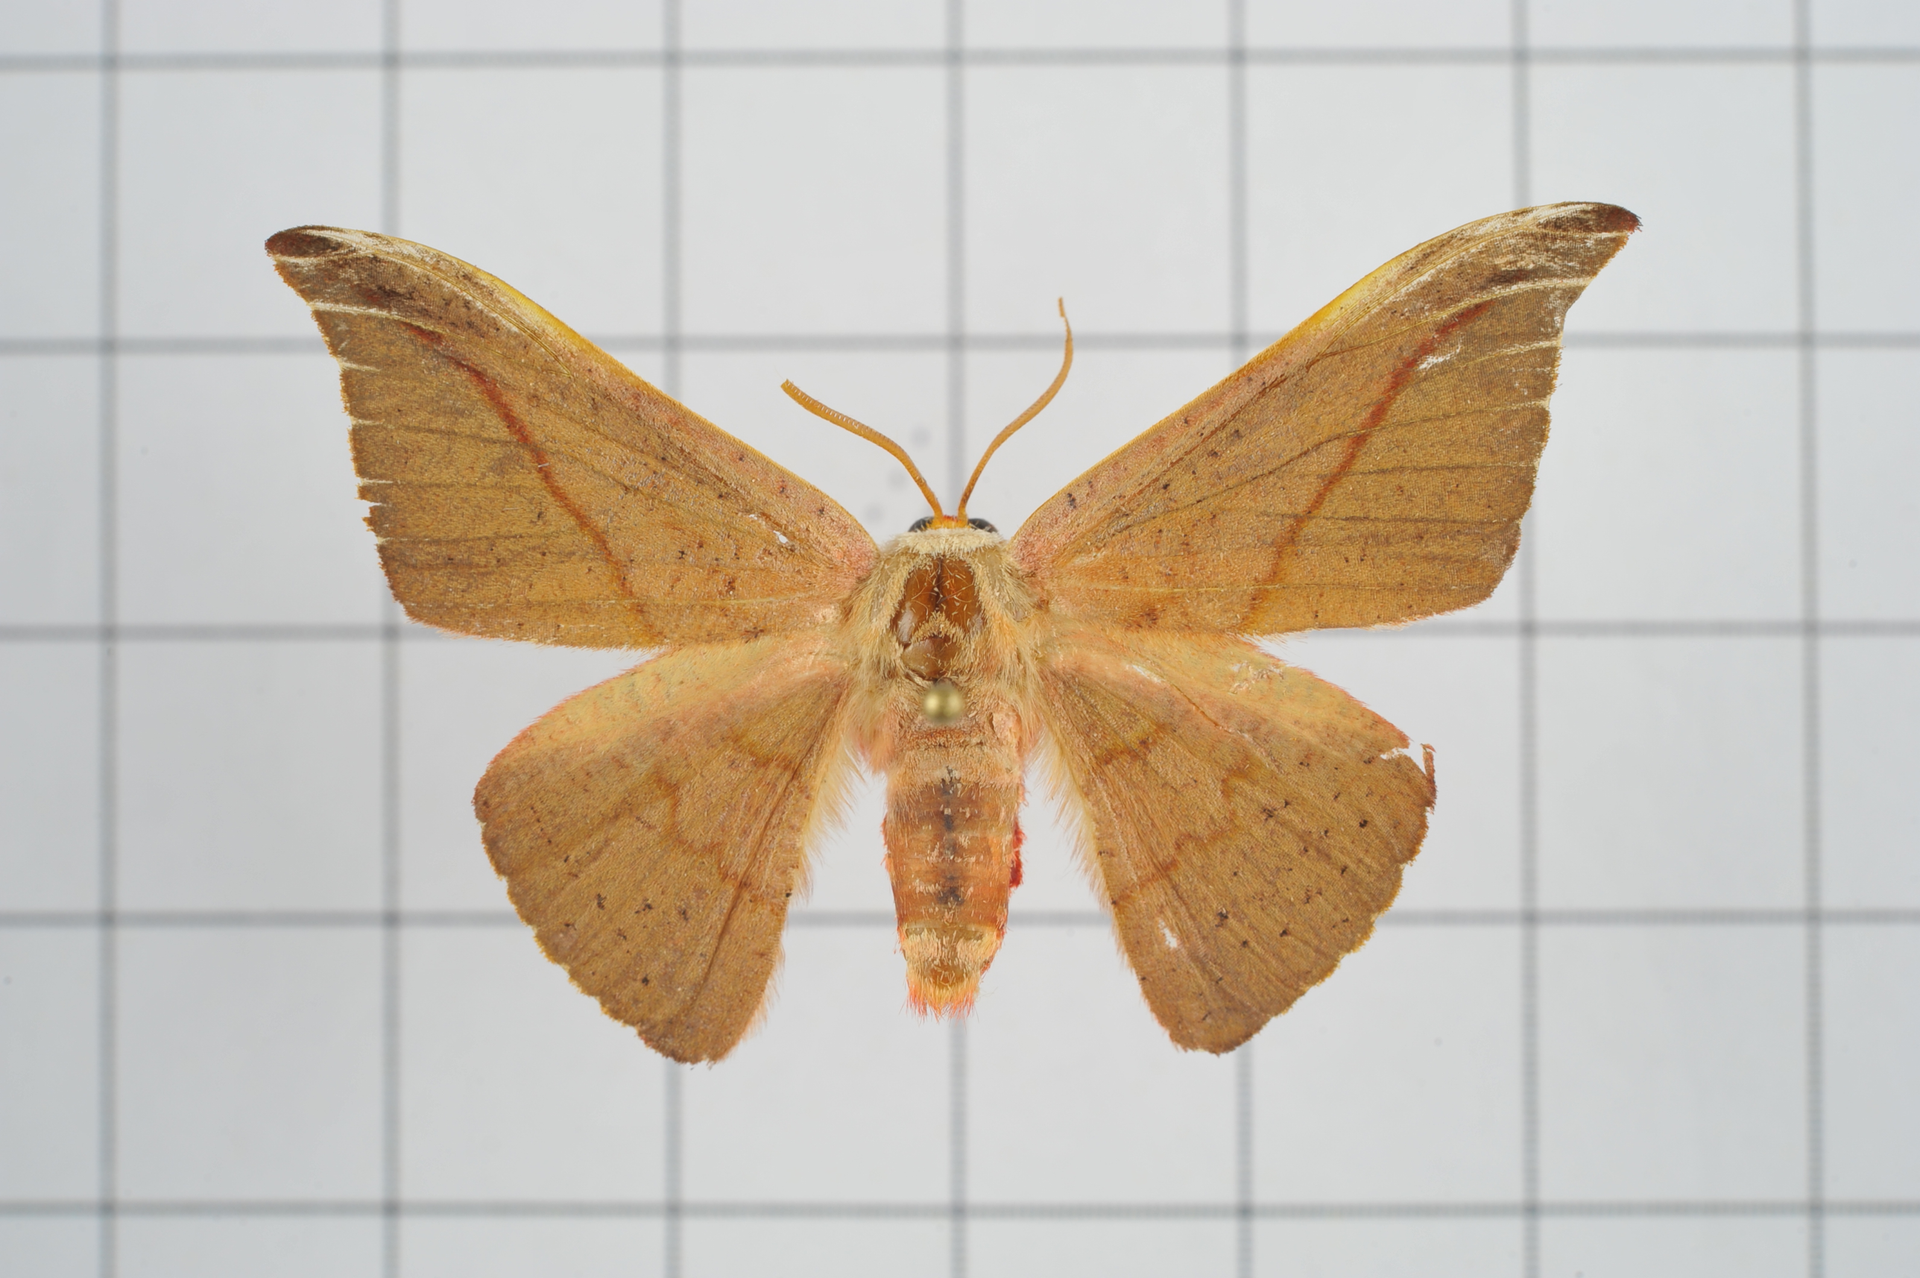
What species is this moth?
Oreta insignis
